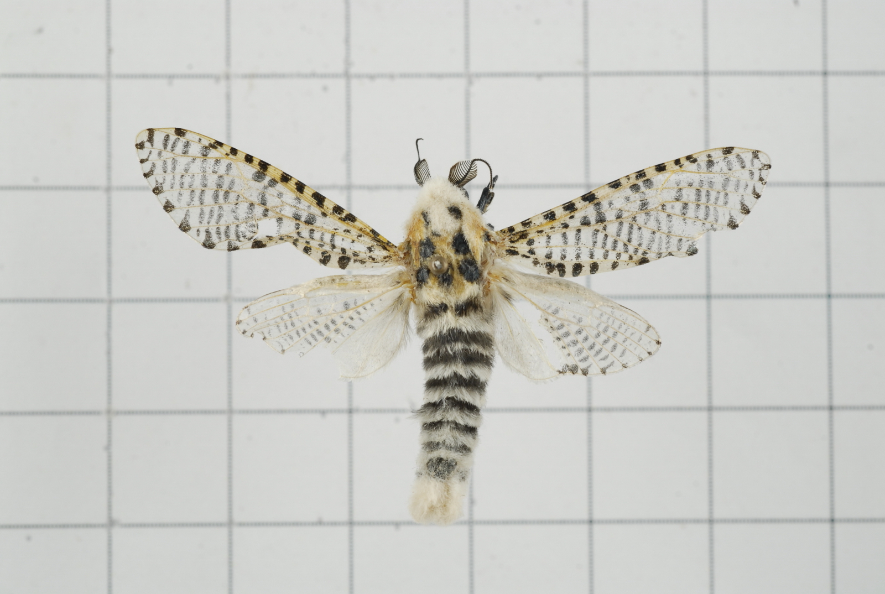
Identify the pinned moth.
Zeuzera multistrigata multistrigata
